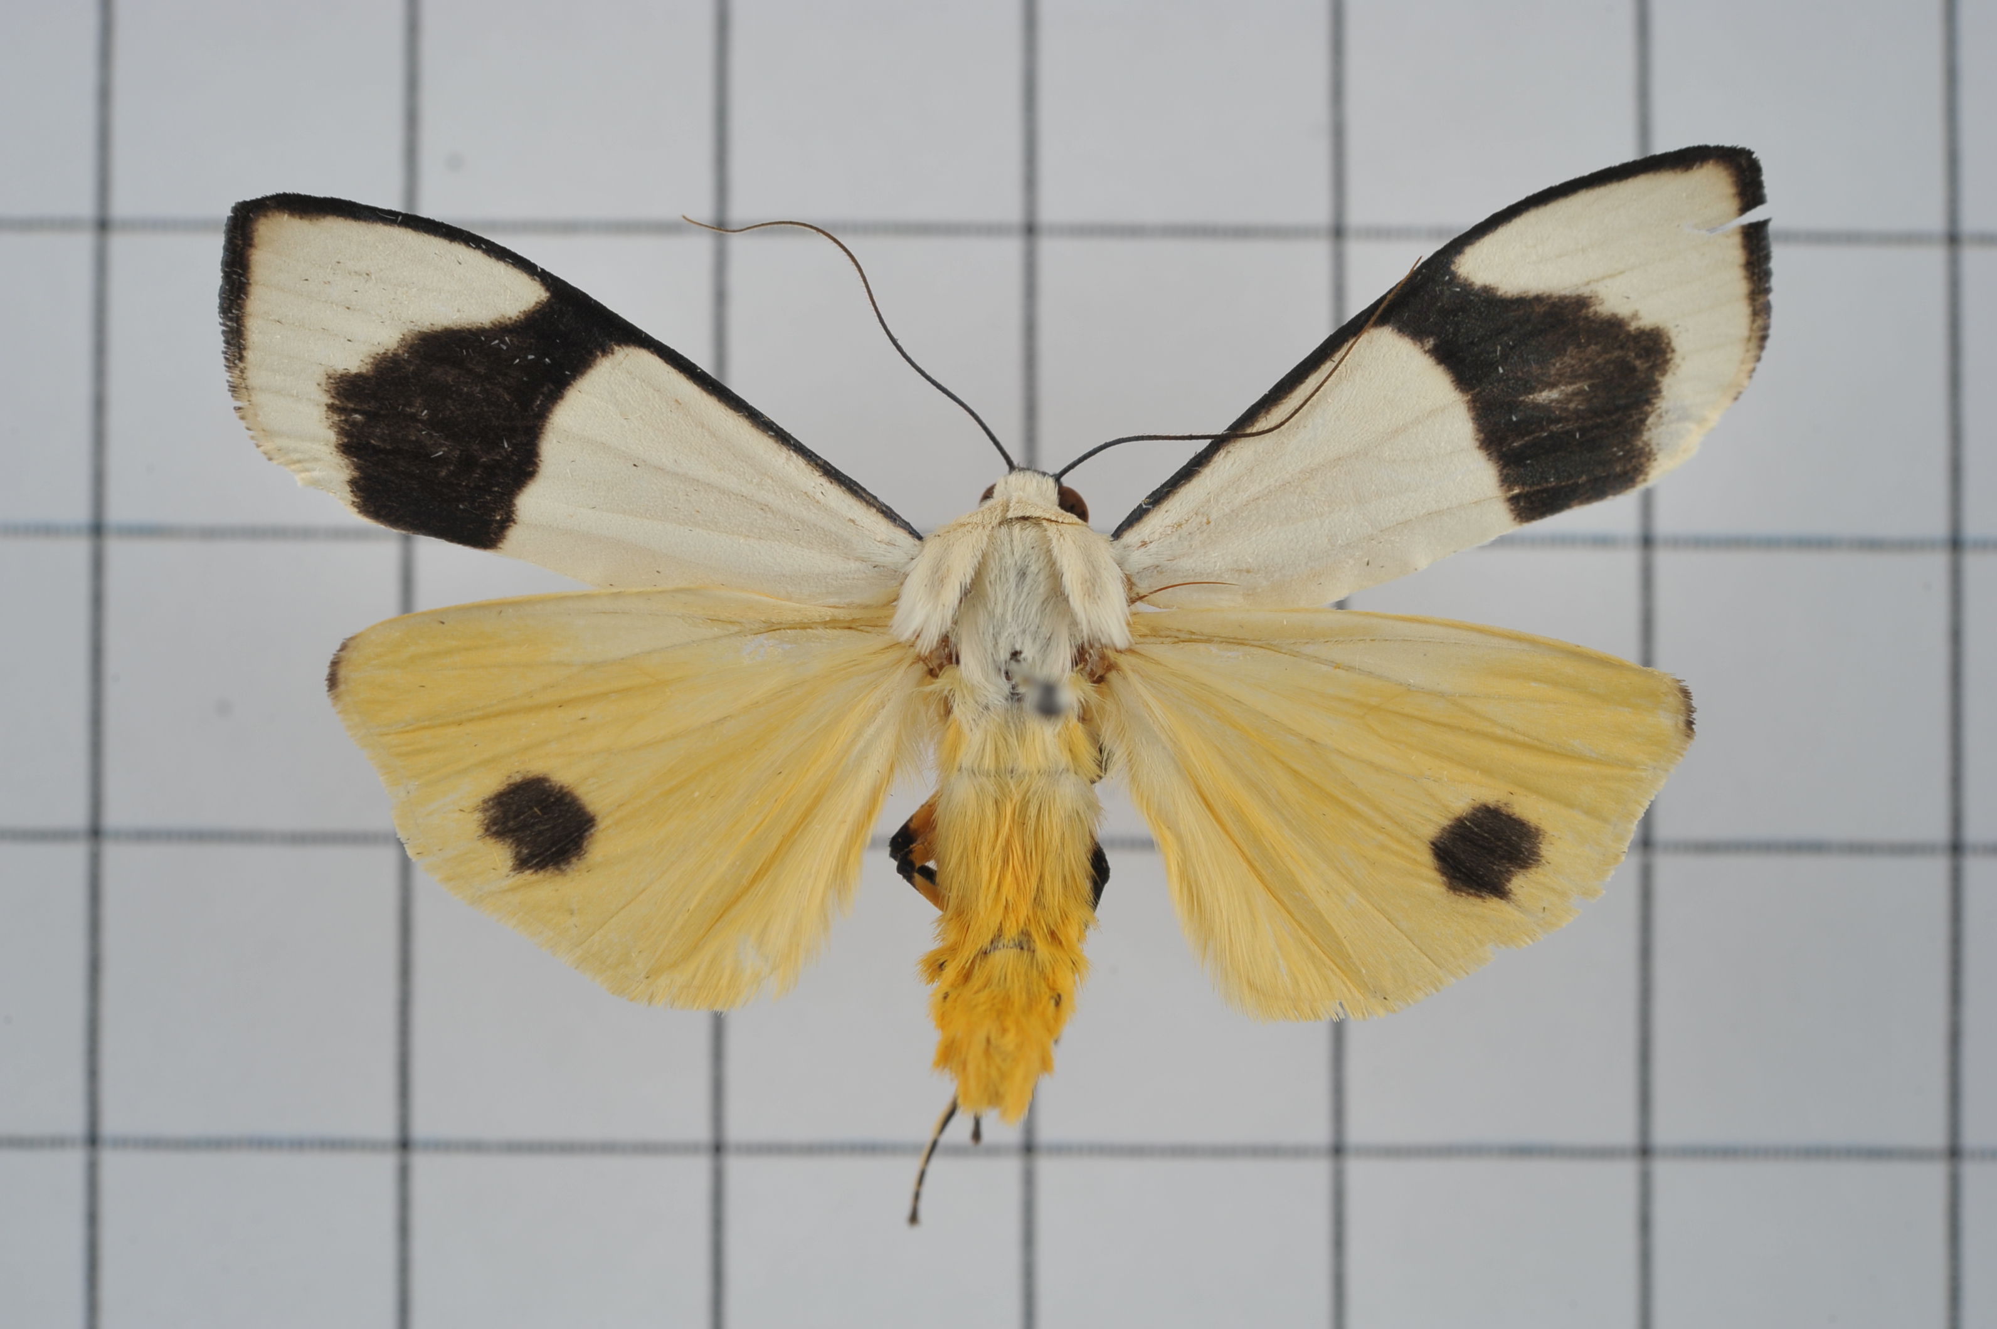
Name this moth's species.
Vamuna alboluteora
